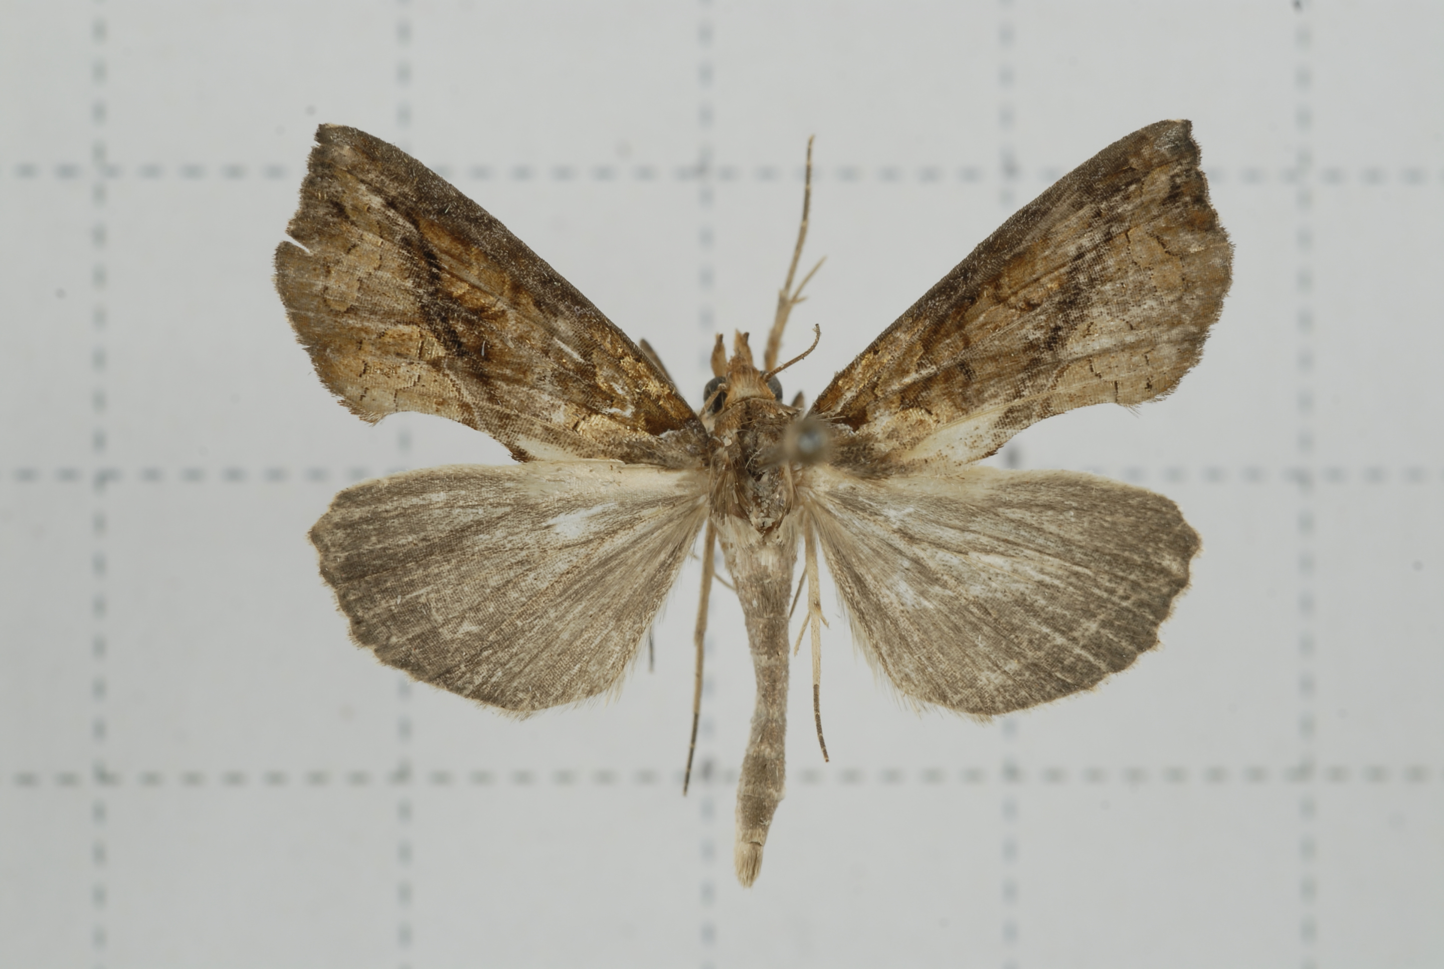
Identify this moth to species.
Plusiodonta coelonota
